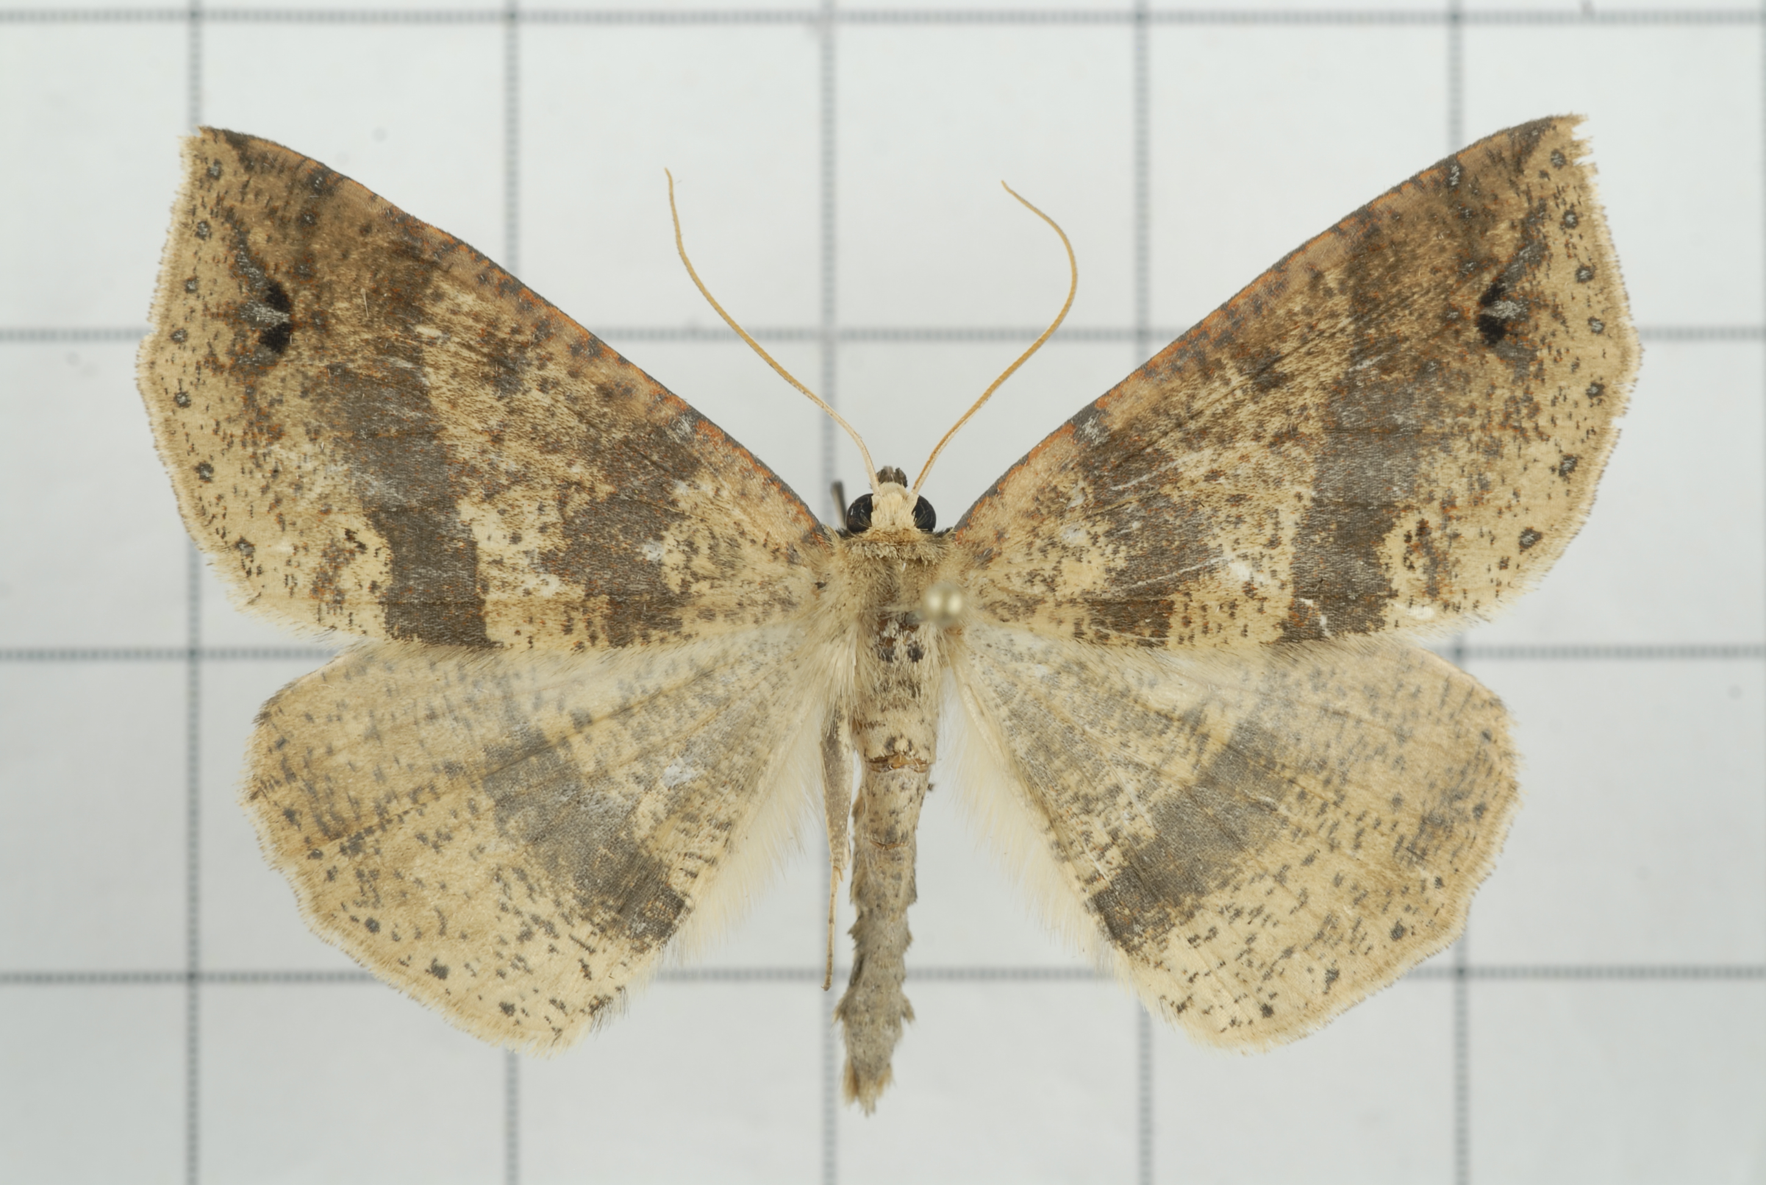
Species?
Psyra spurcataria
